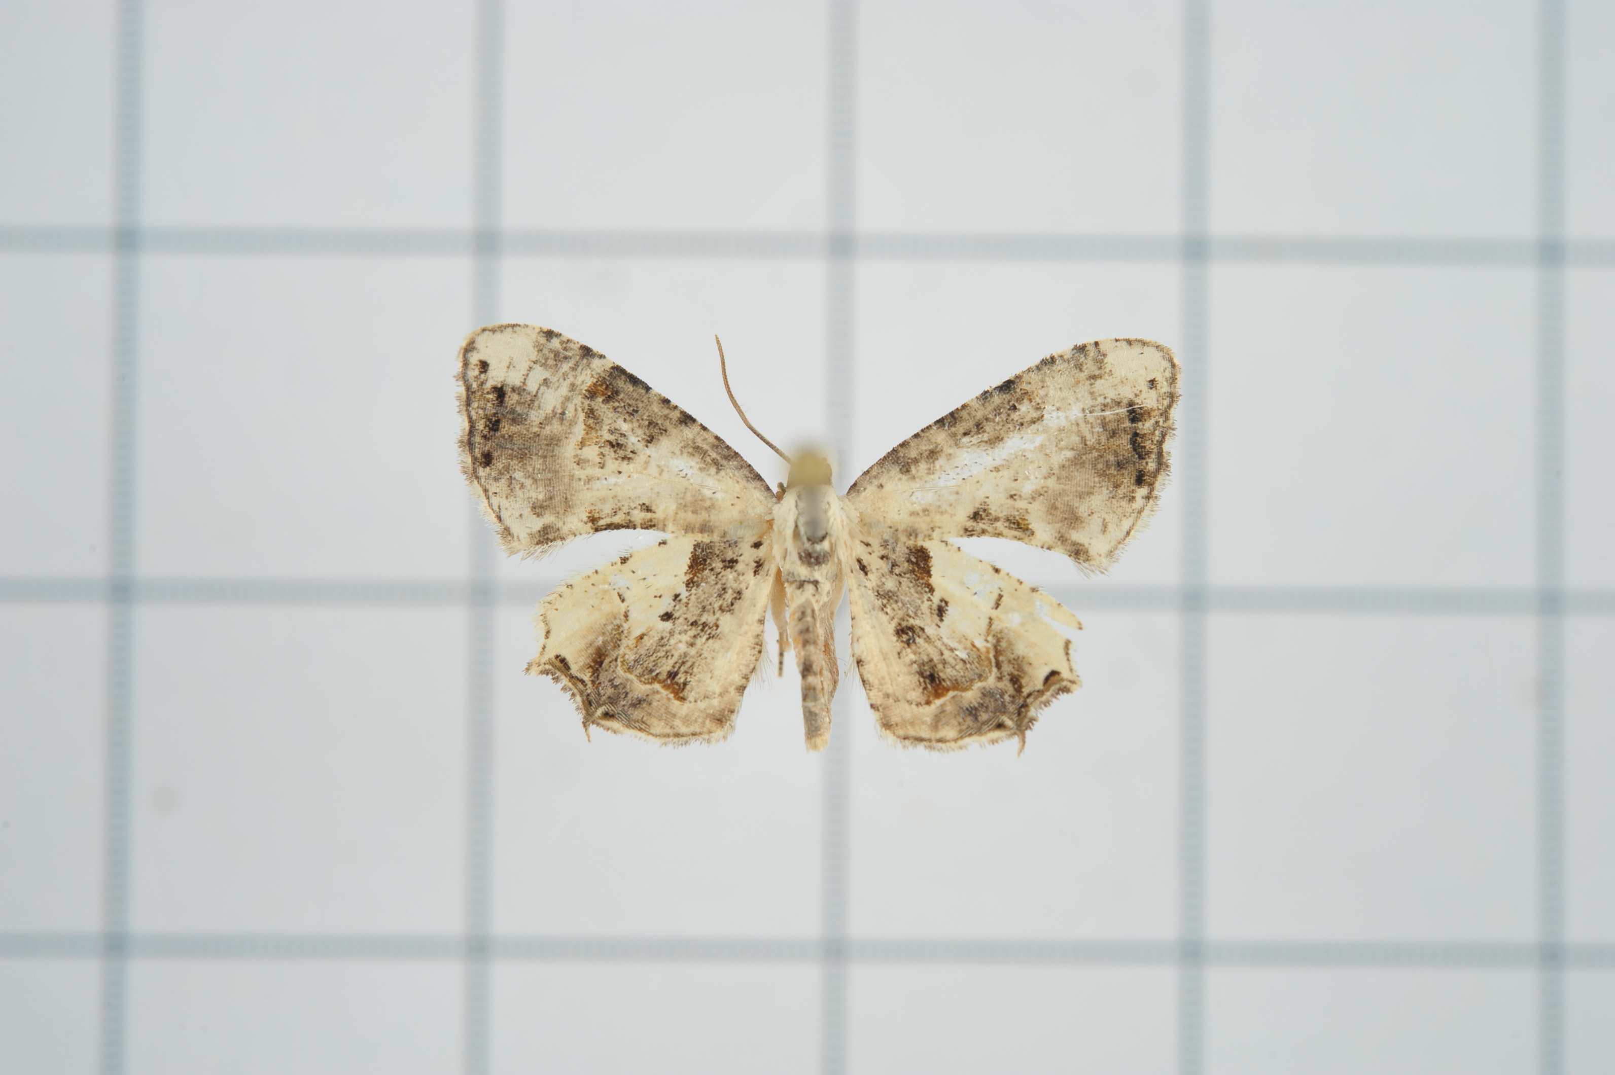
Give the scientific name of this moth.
Oroplema plagifera
